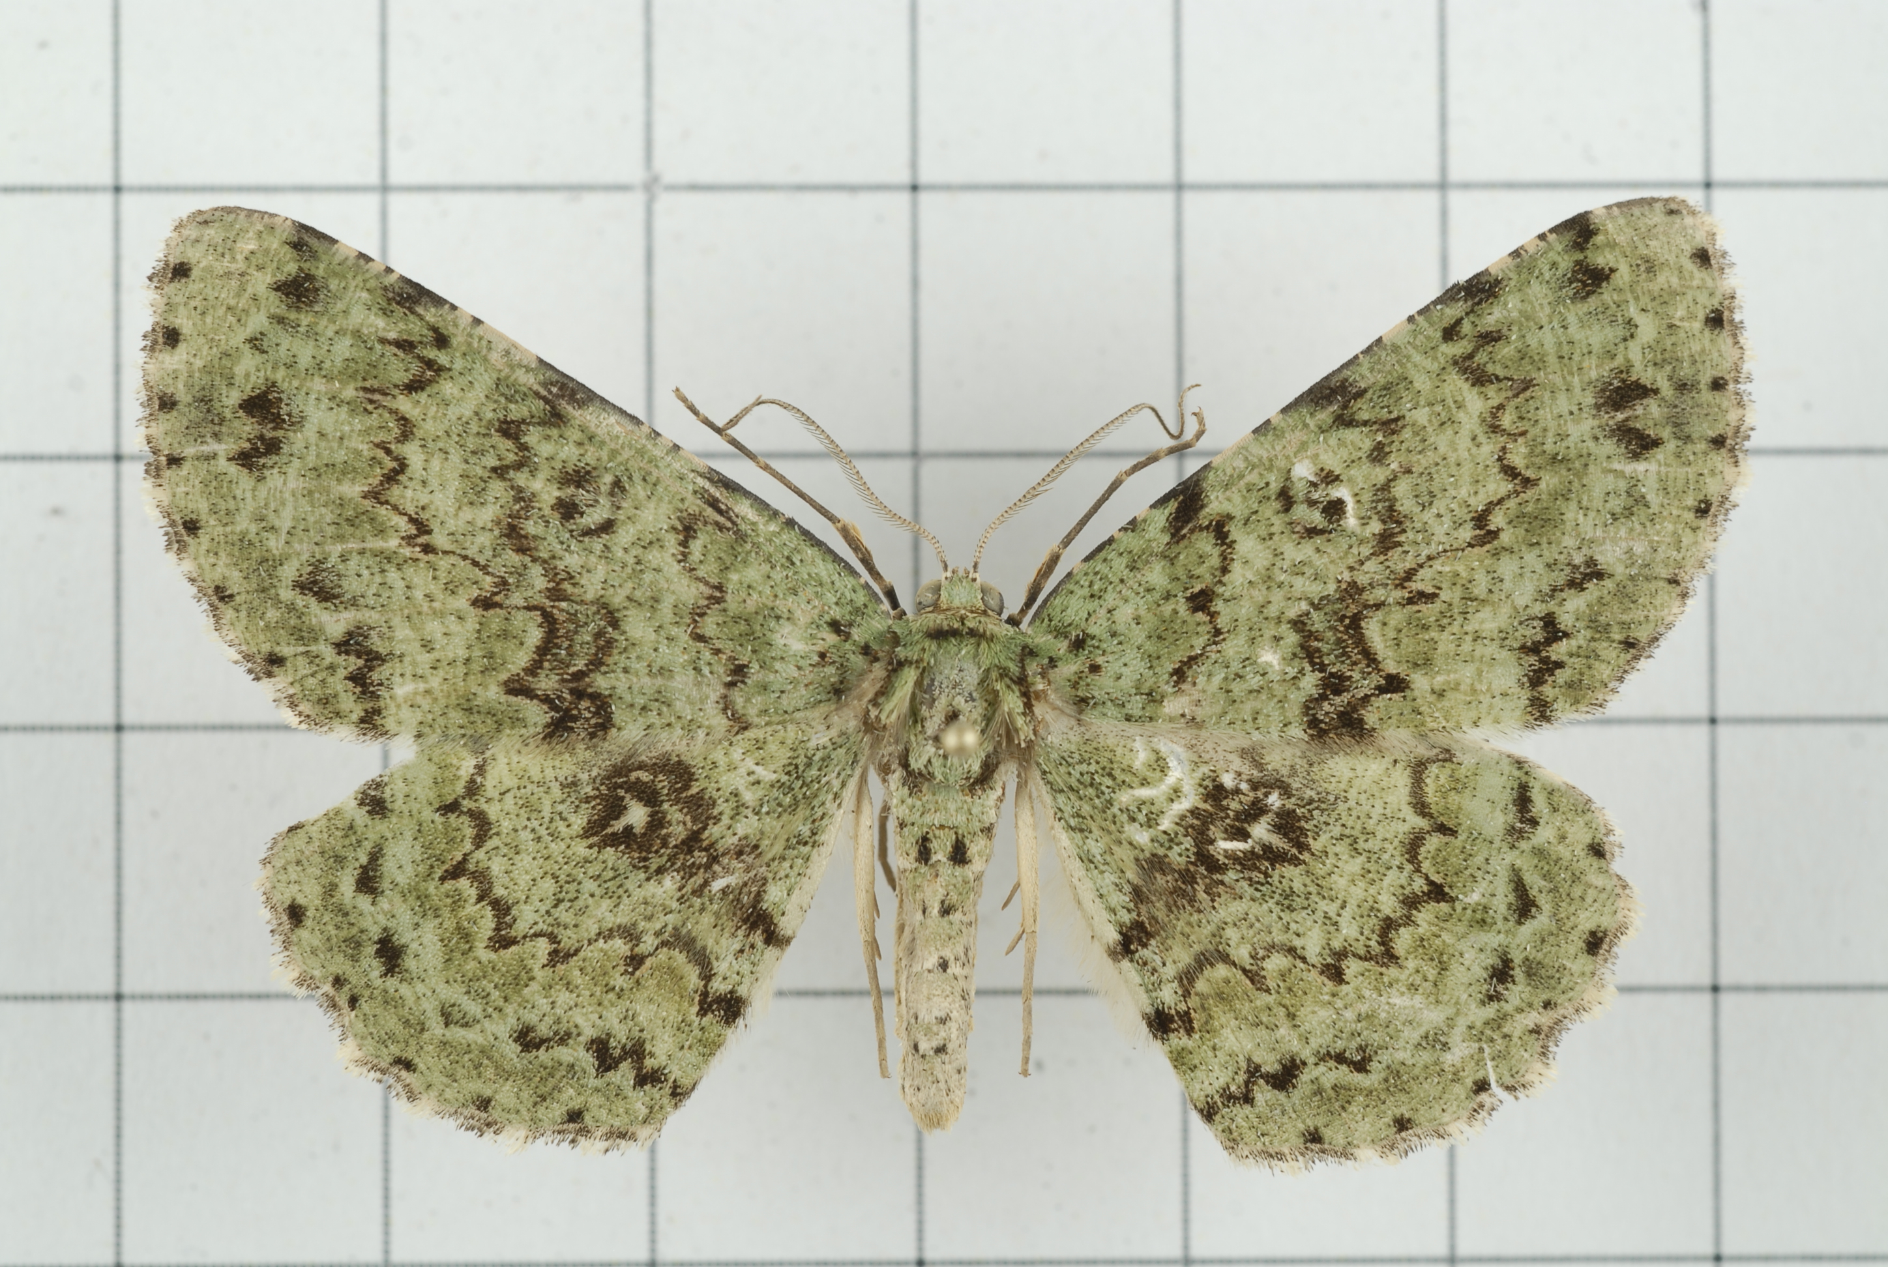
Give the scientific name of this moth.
Ophthalmitis herbidaria
